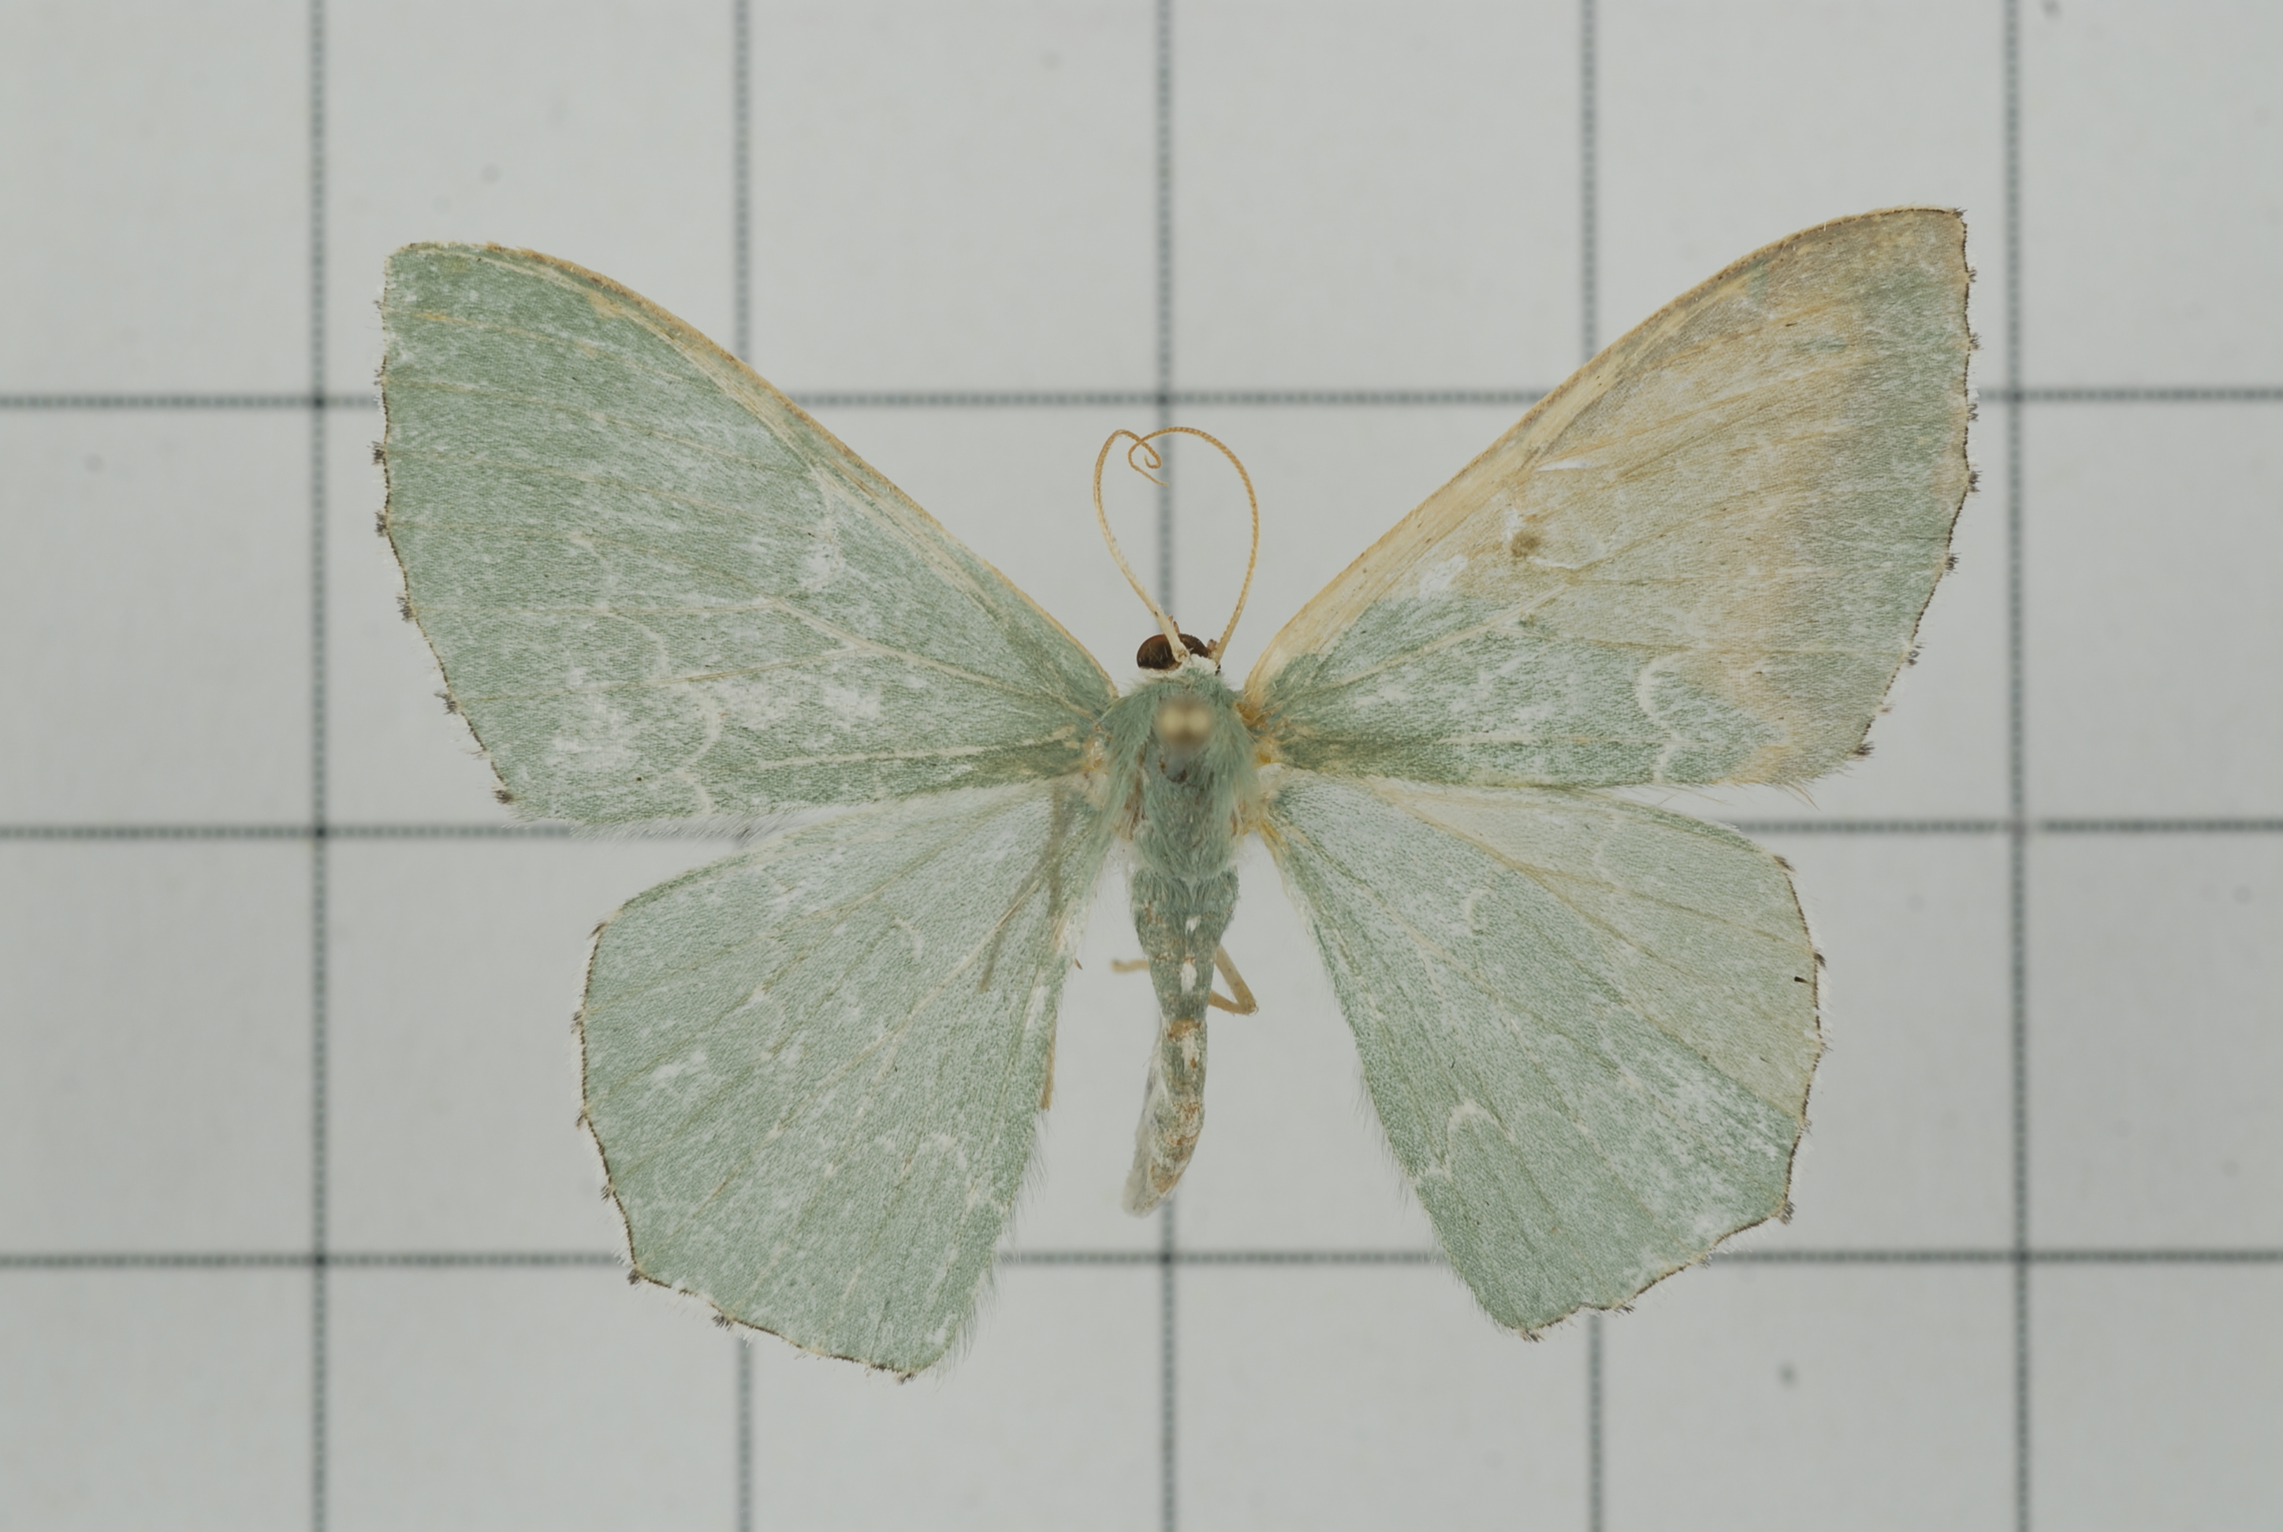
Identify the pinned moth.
Hemistola orbiculosa
